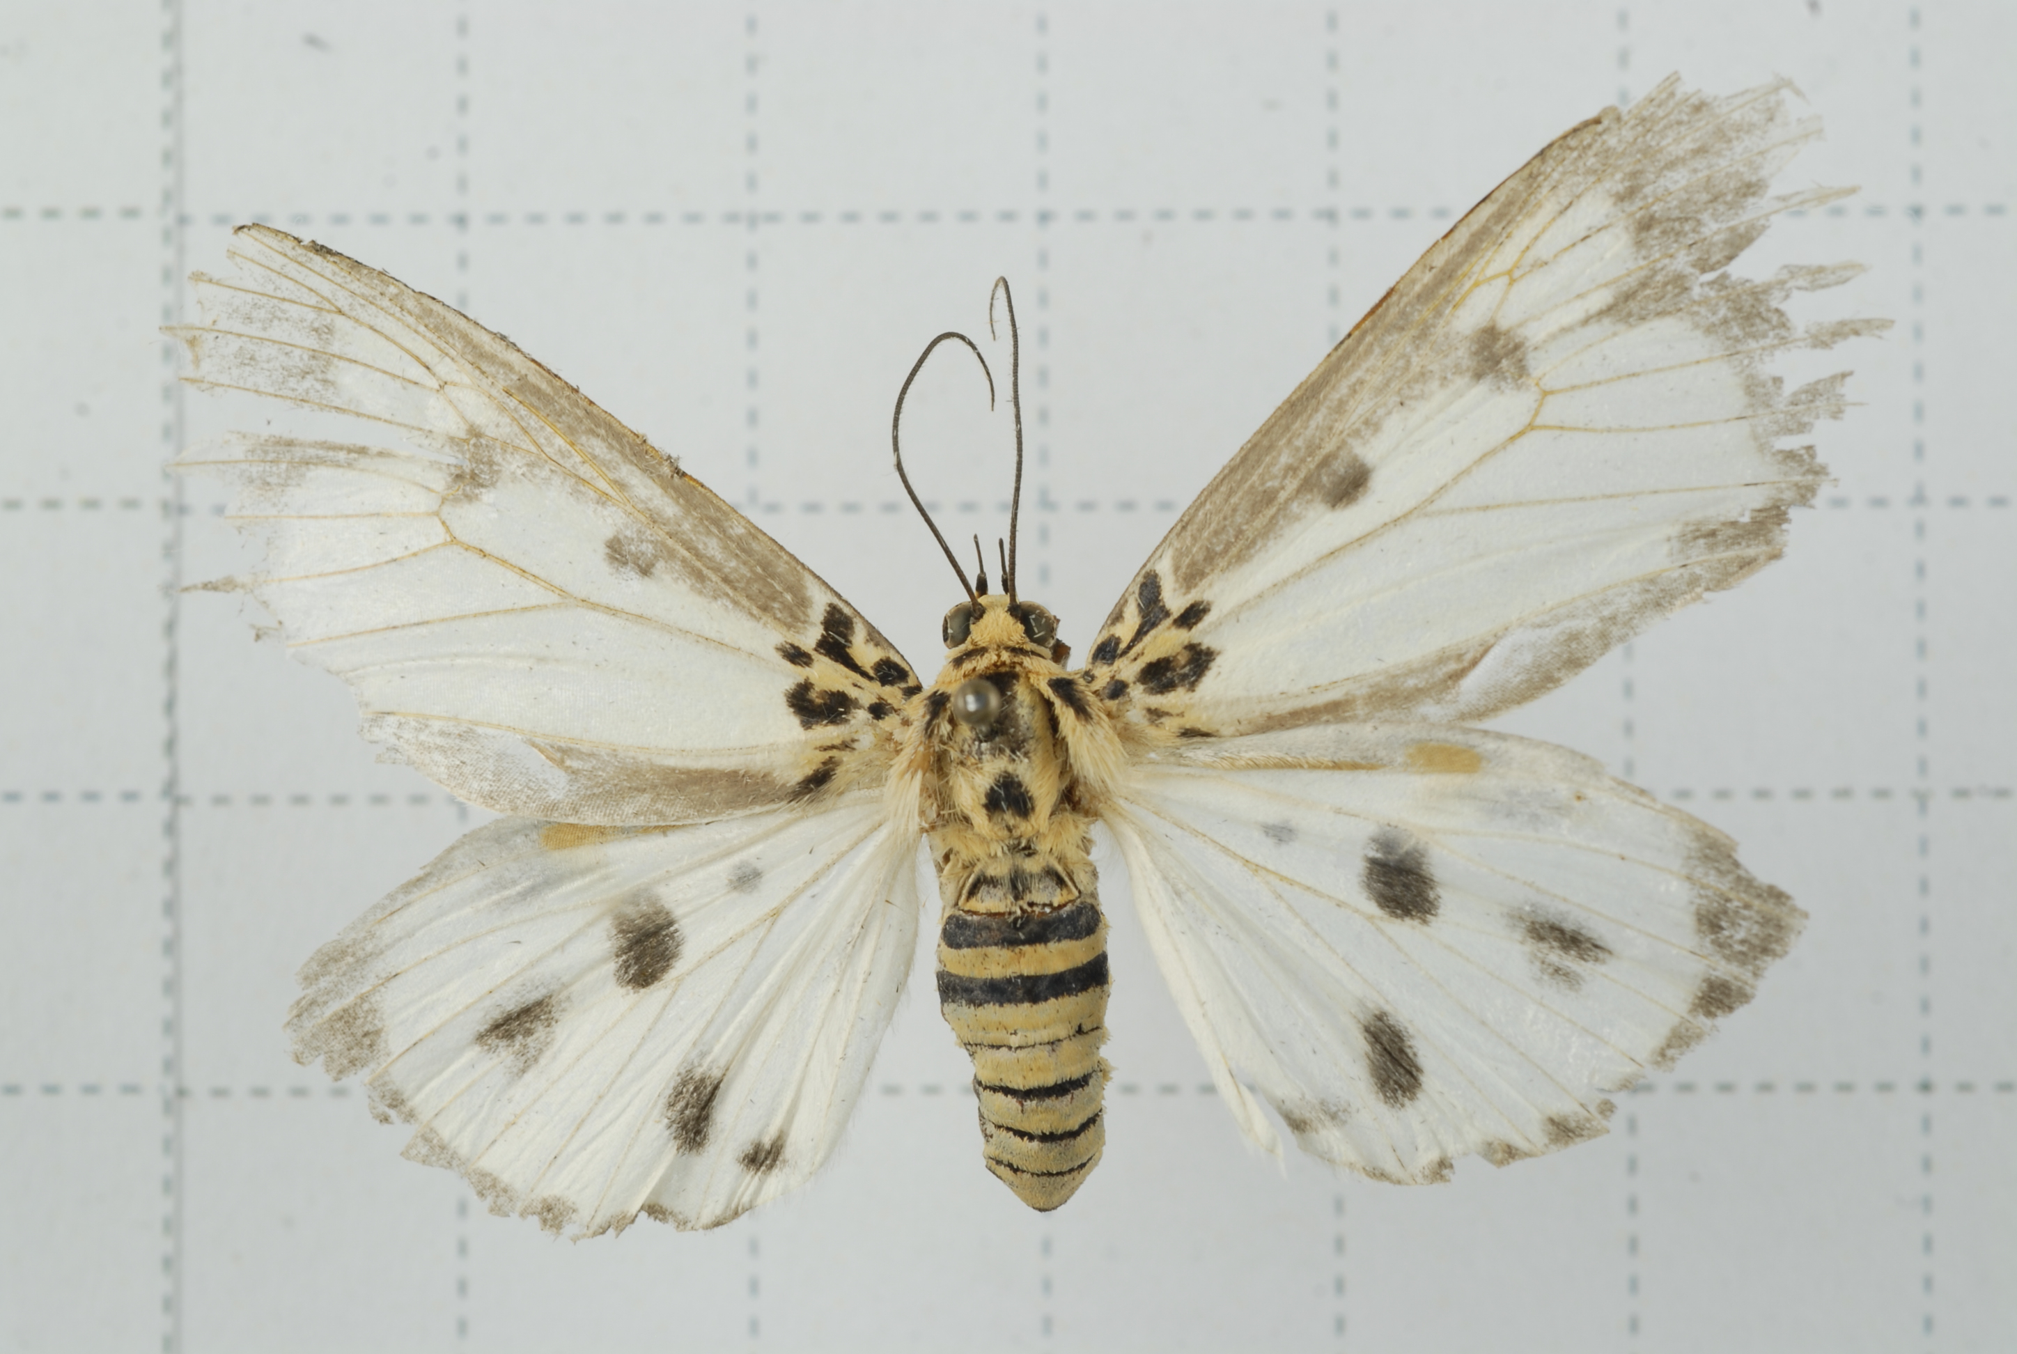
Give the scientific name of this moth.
Asota plana lacteata
